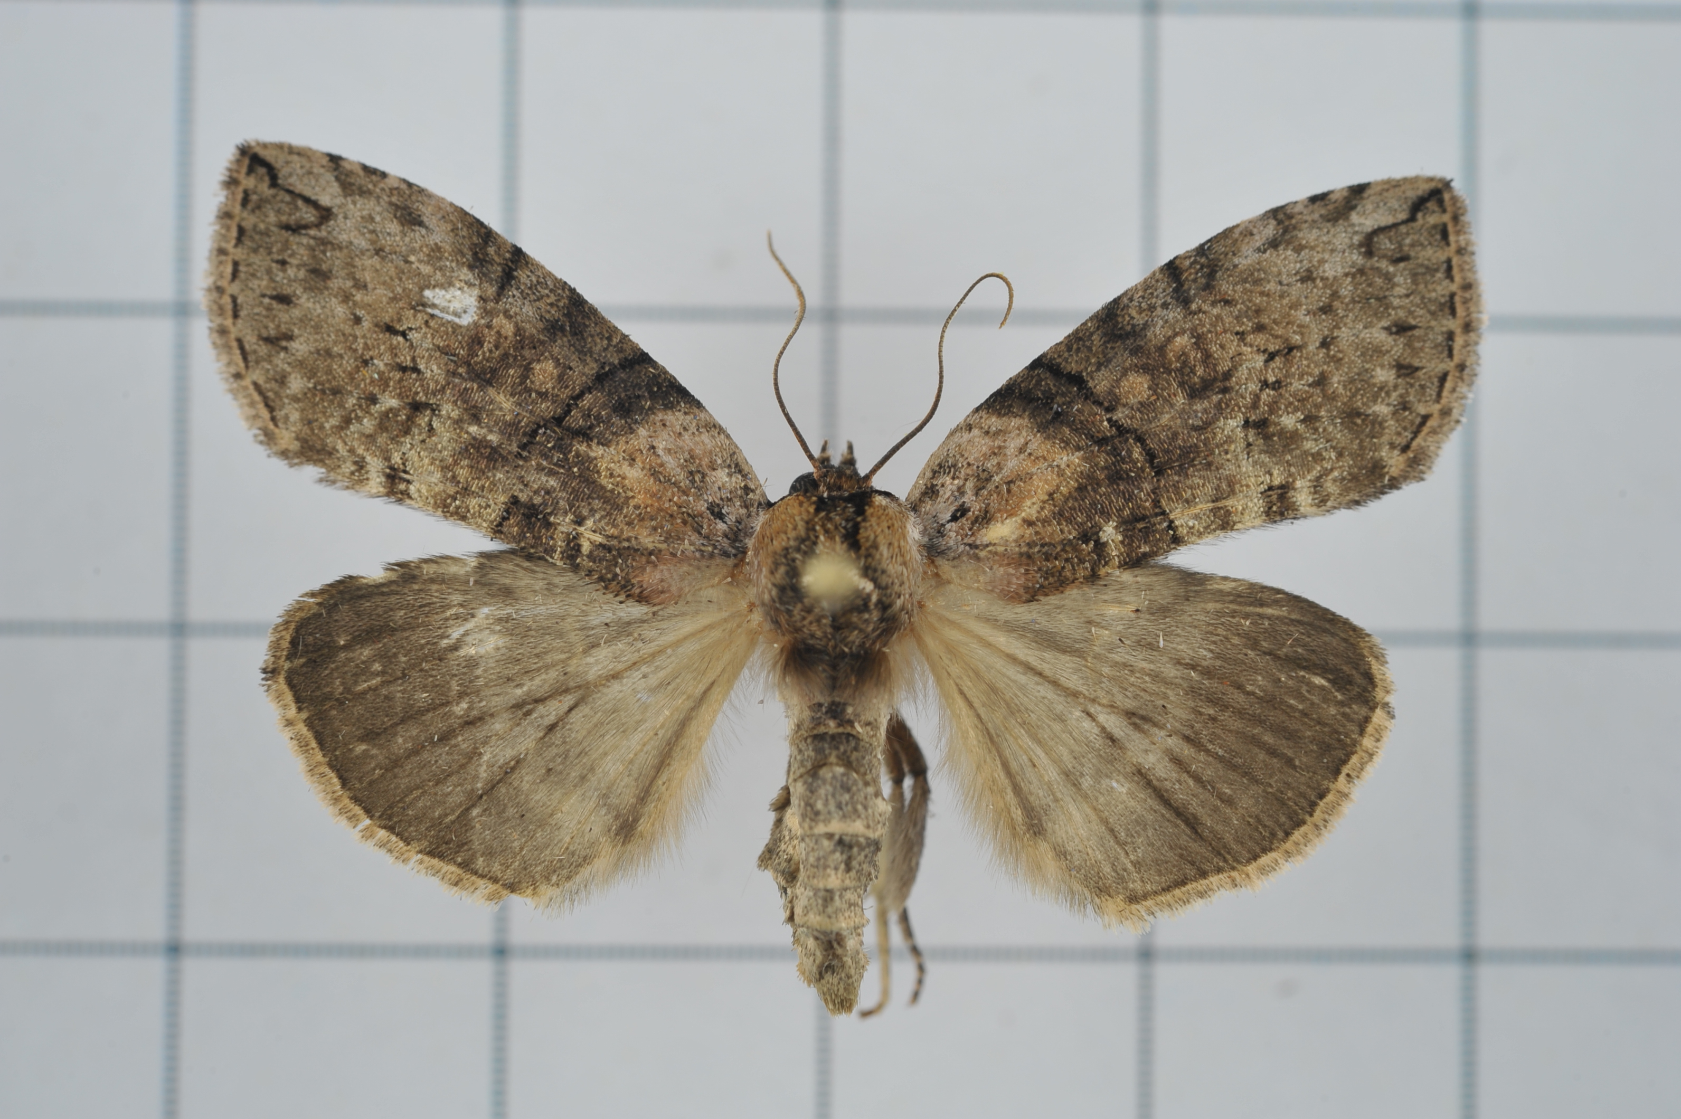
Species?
Horipsestis aenea aenea
